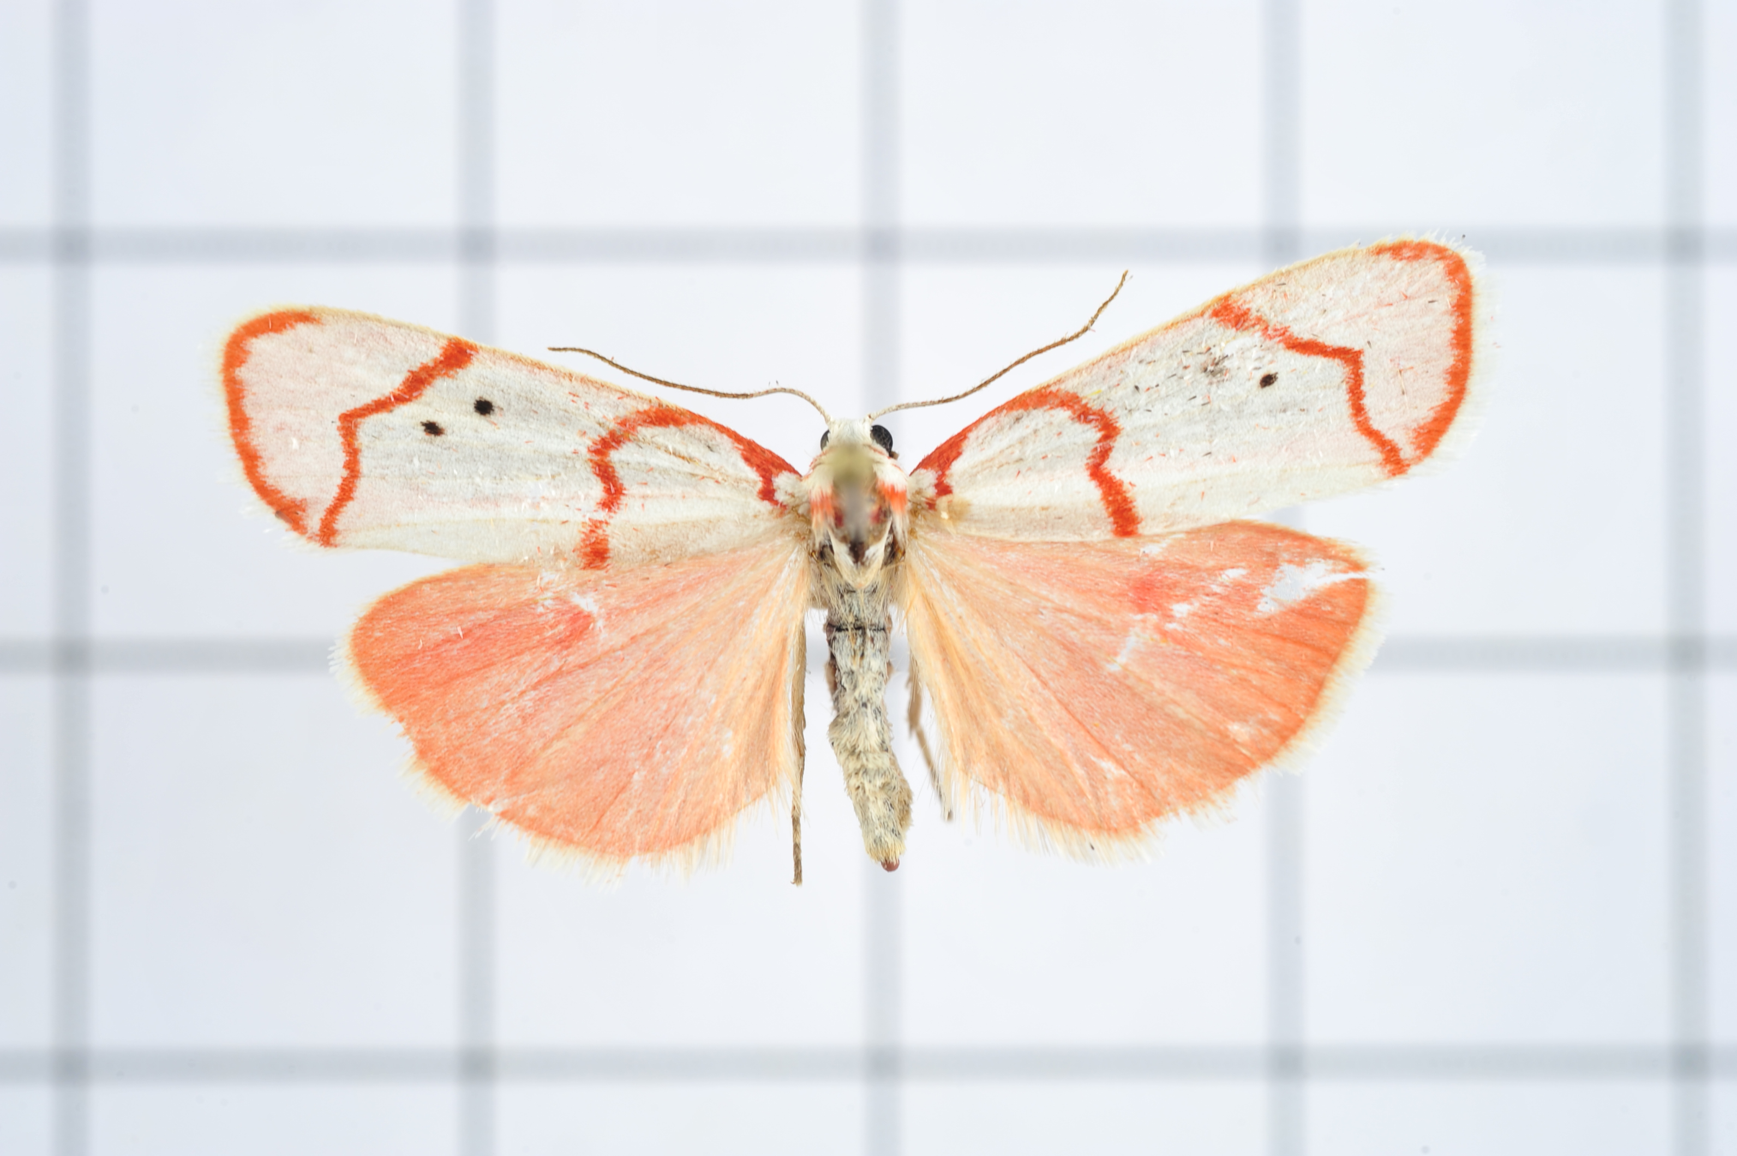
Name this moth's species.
Cyana sanguinea
